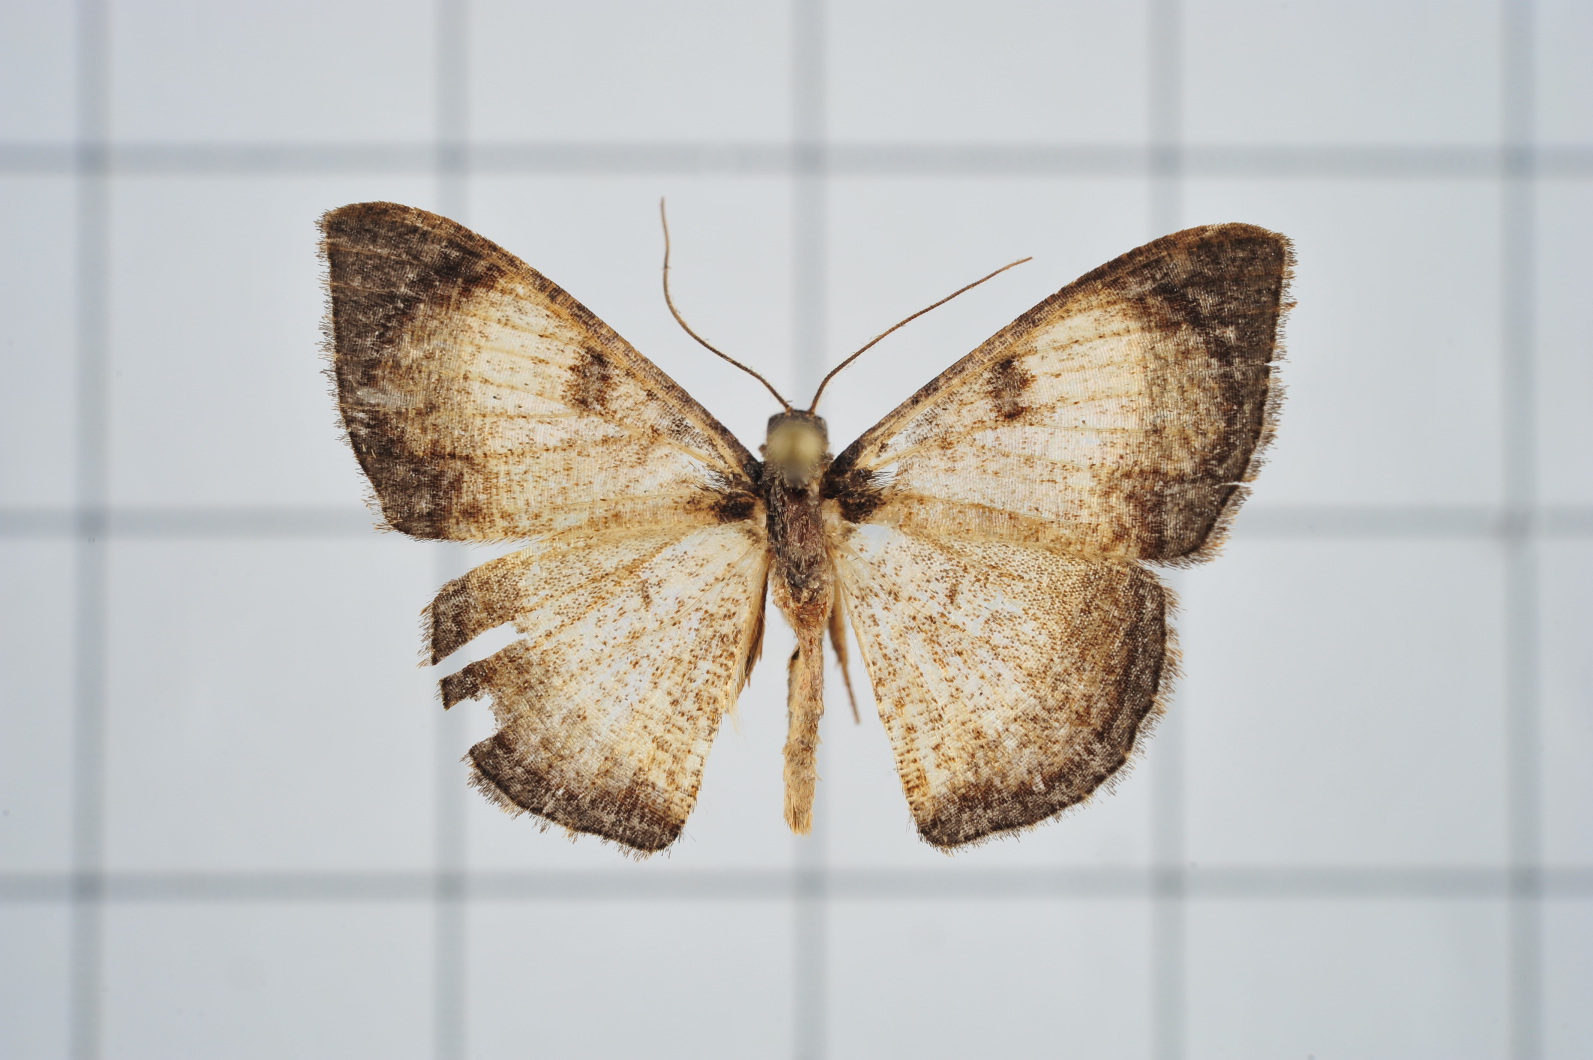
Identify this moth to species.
Hydatocapnia gemina
